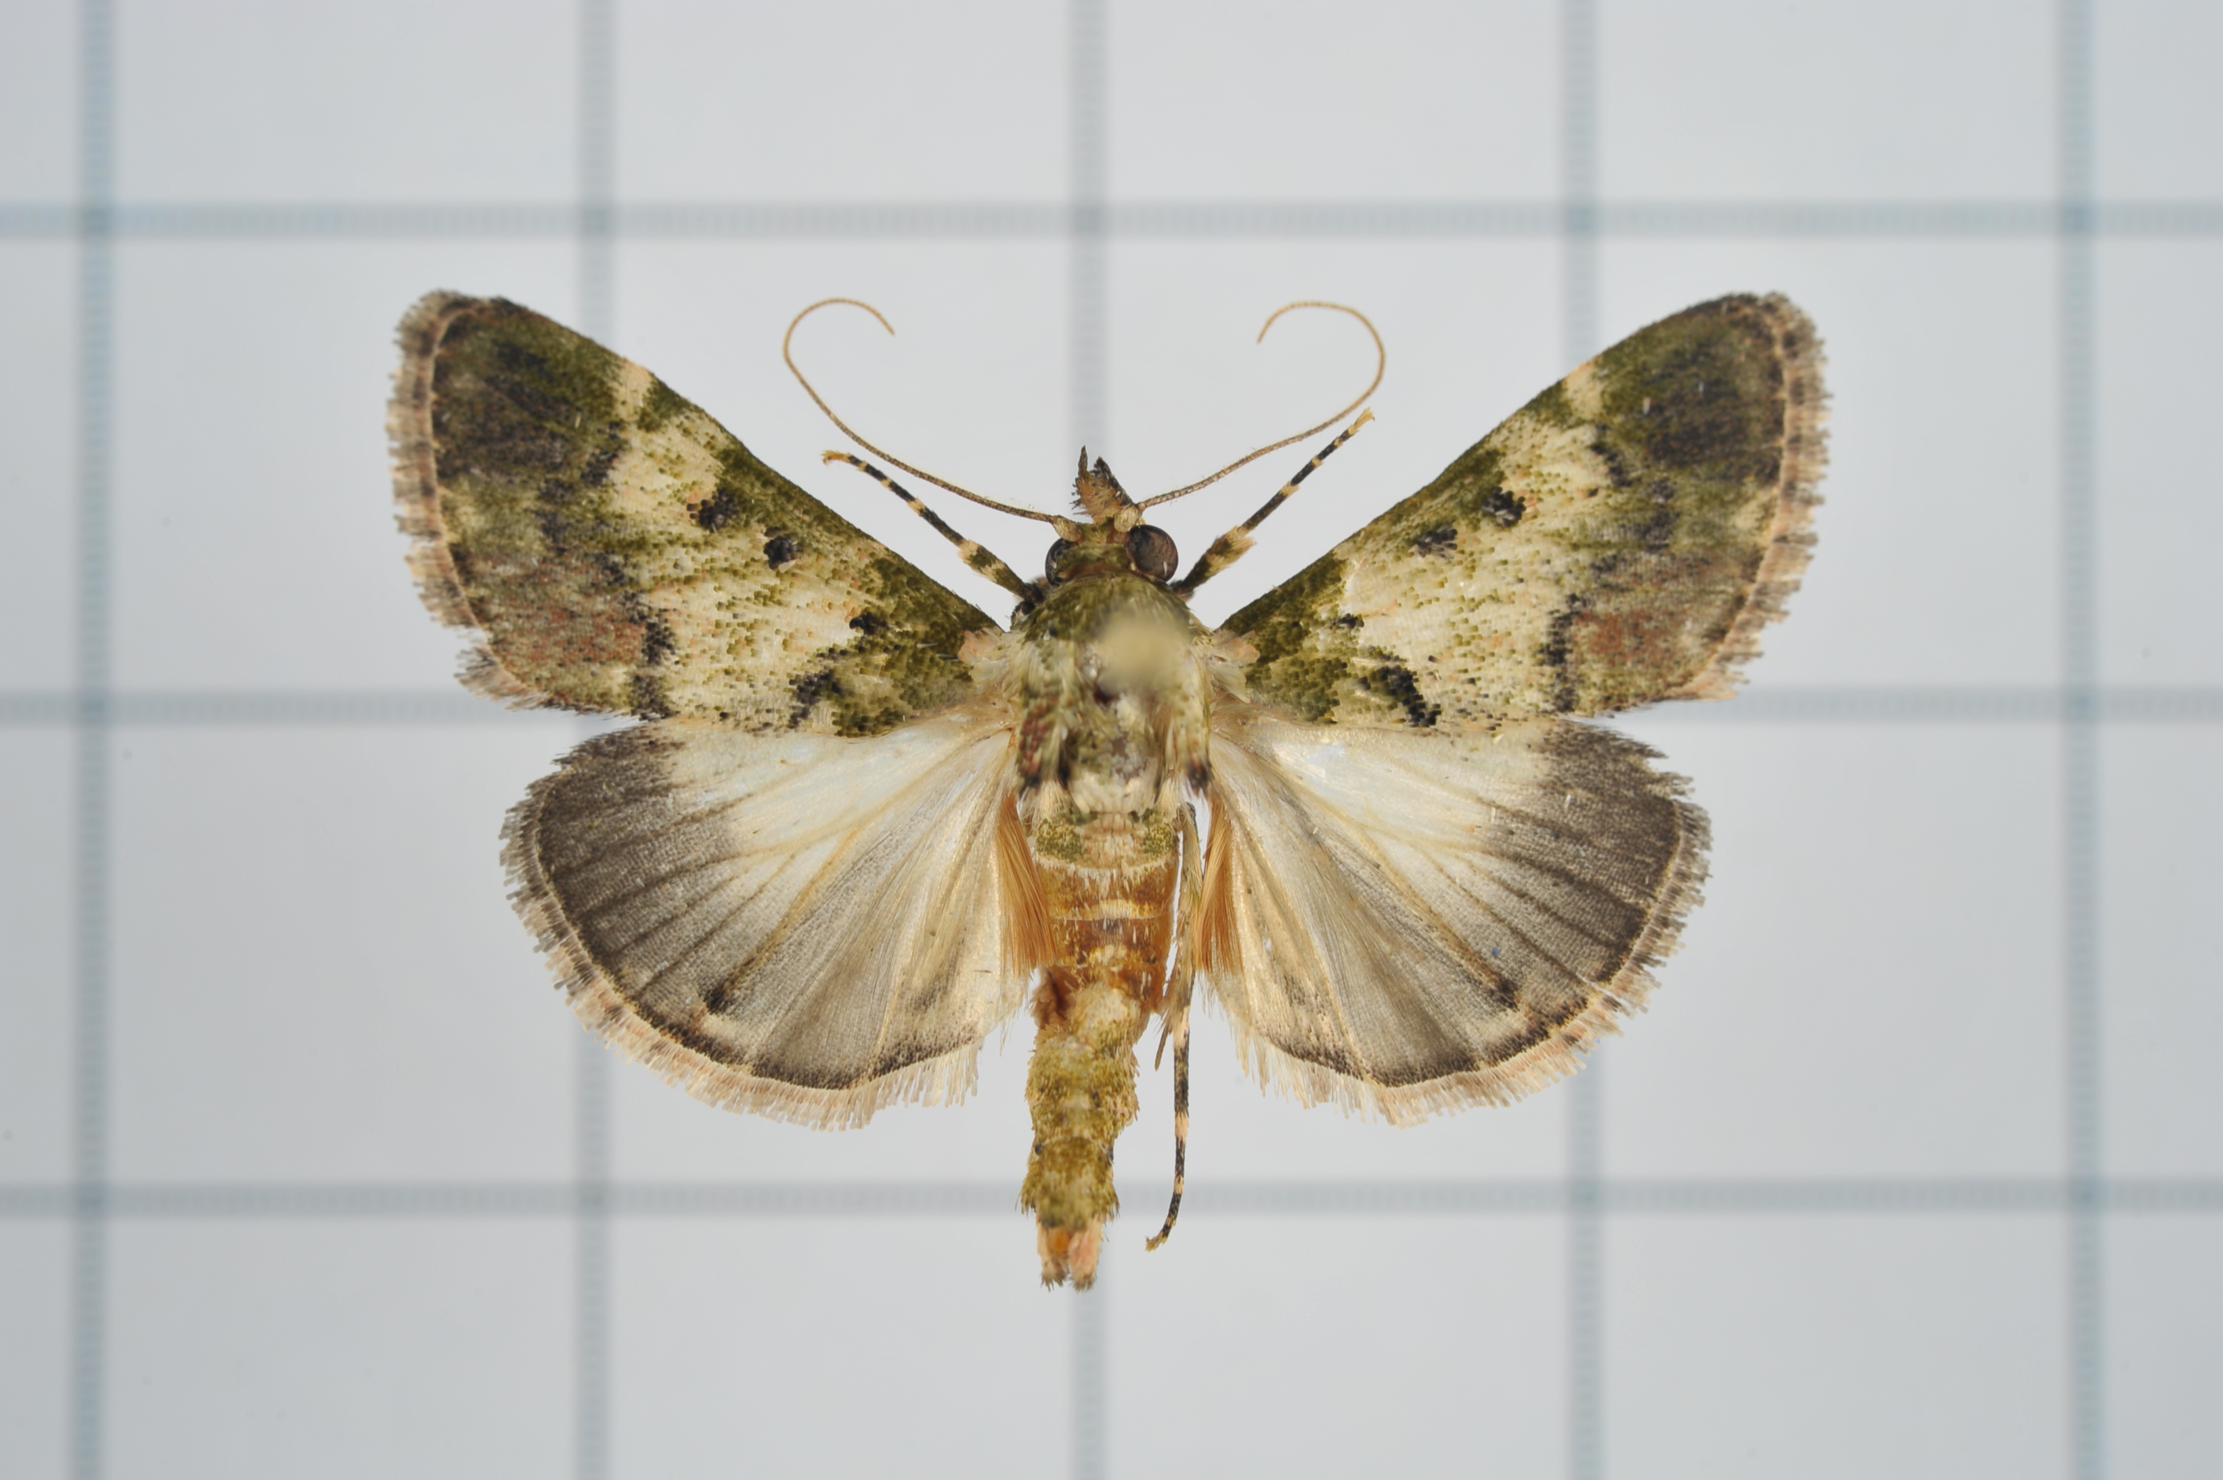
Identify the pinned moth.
Termioptycha longispina
